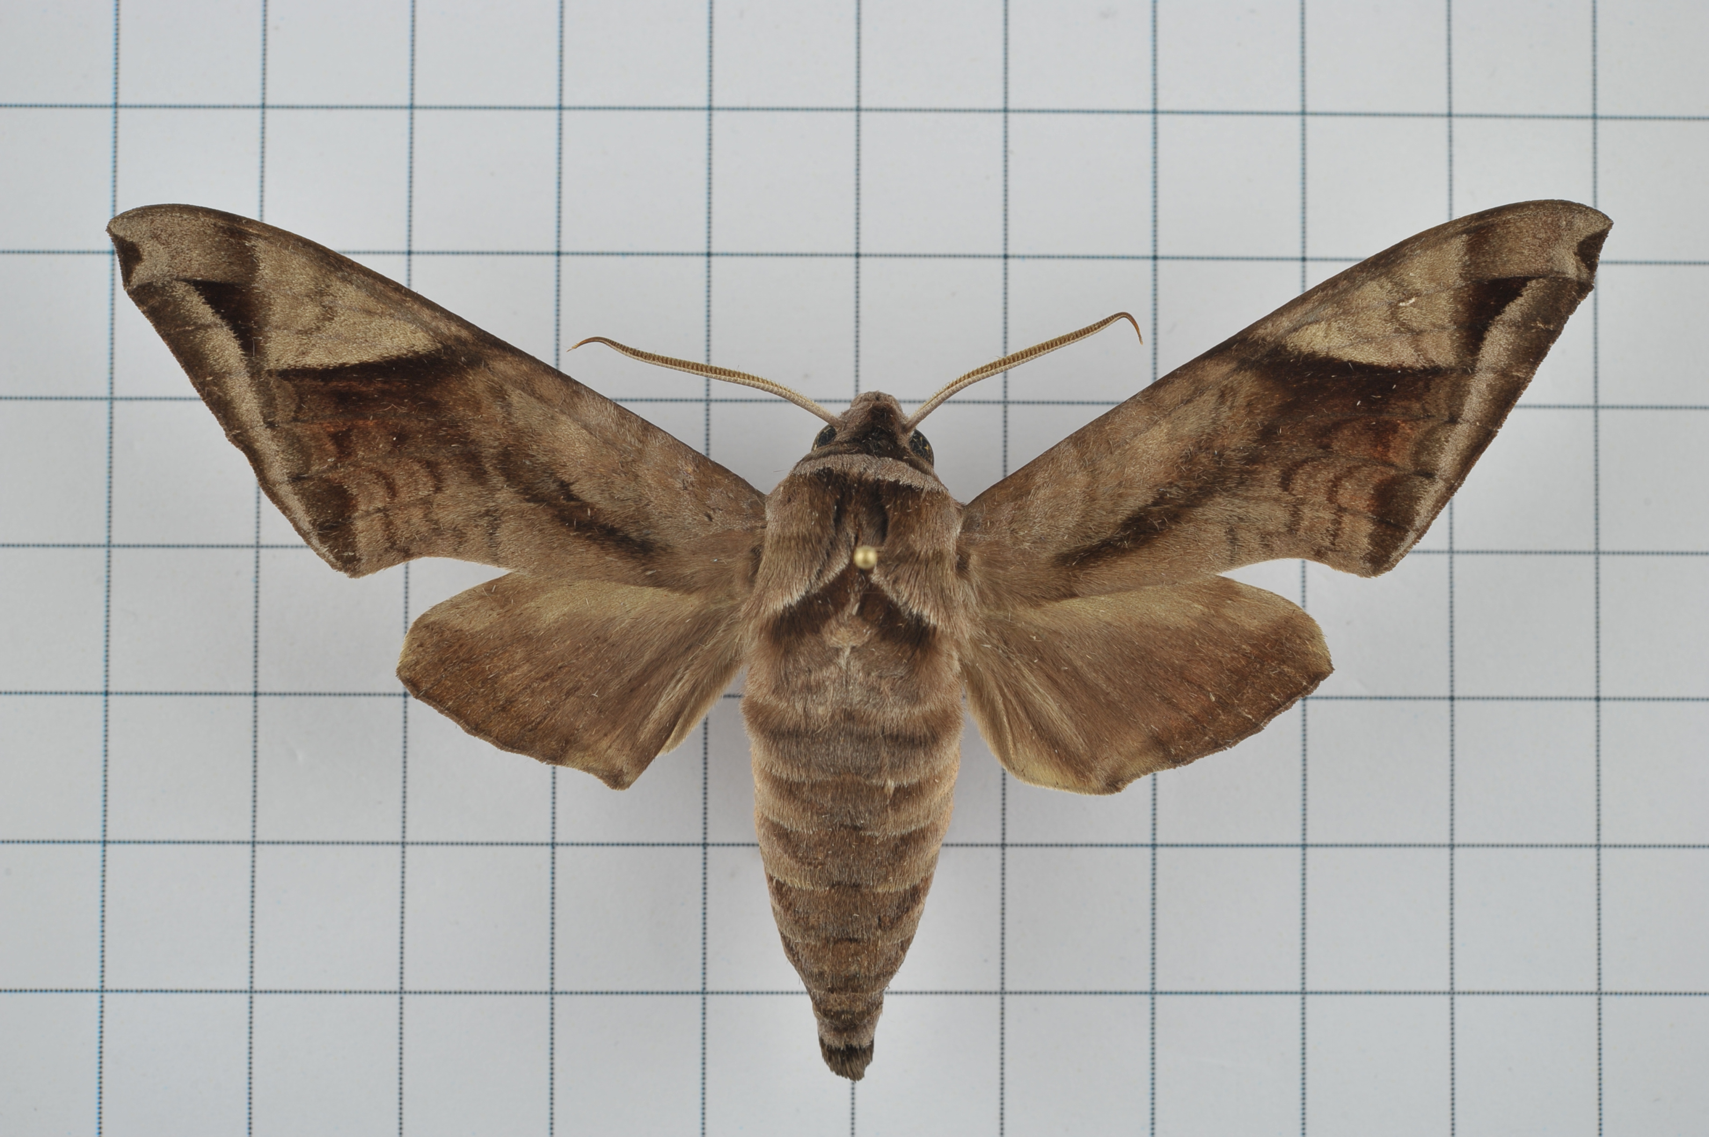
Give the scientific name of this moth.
Acosmeryx naga metanaga
